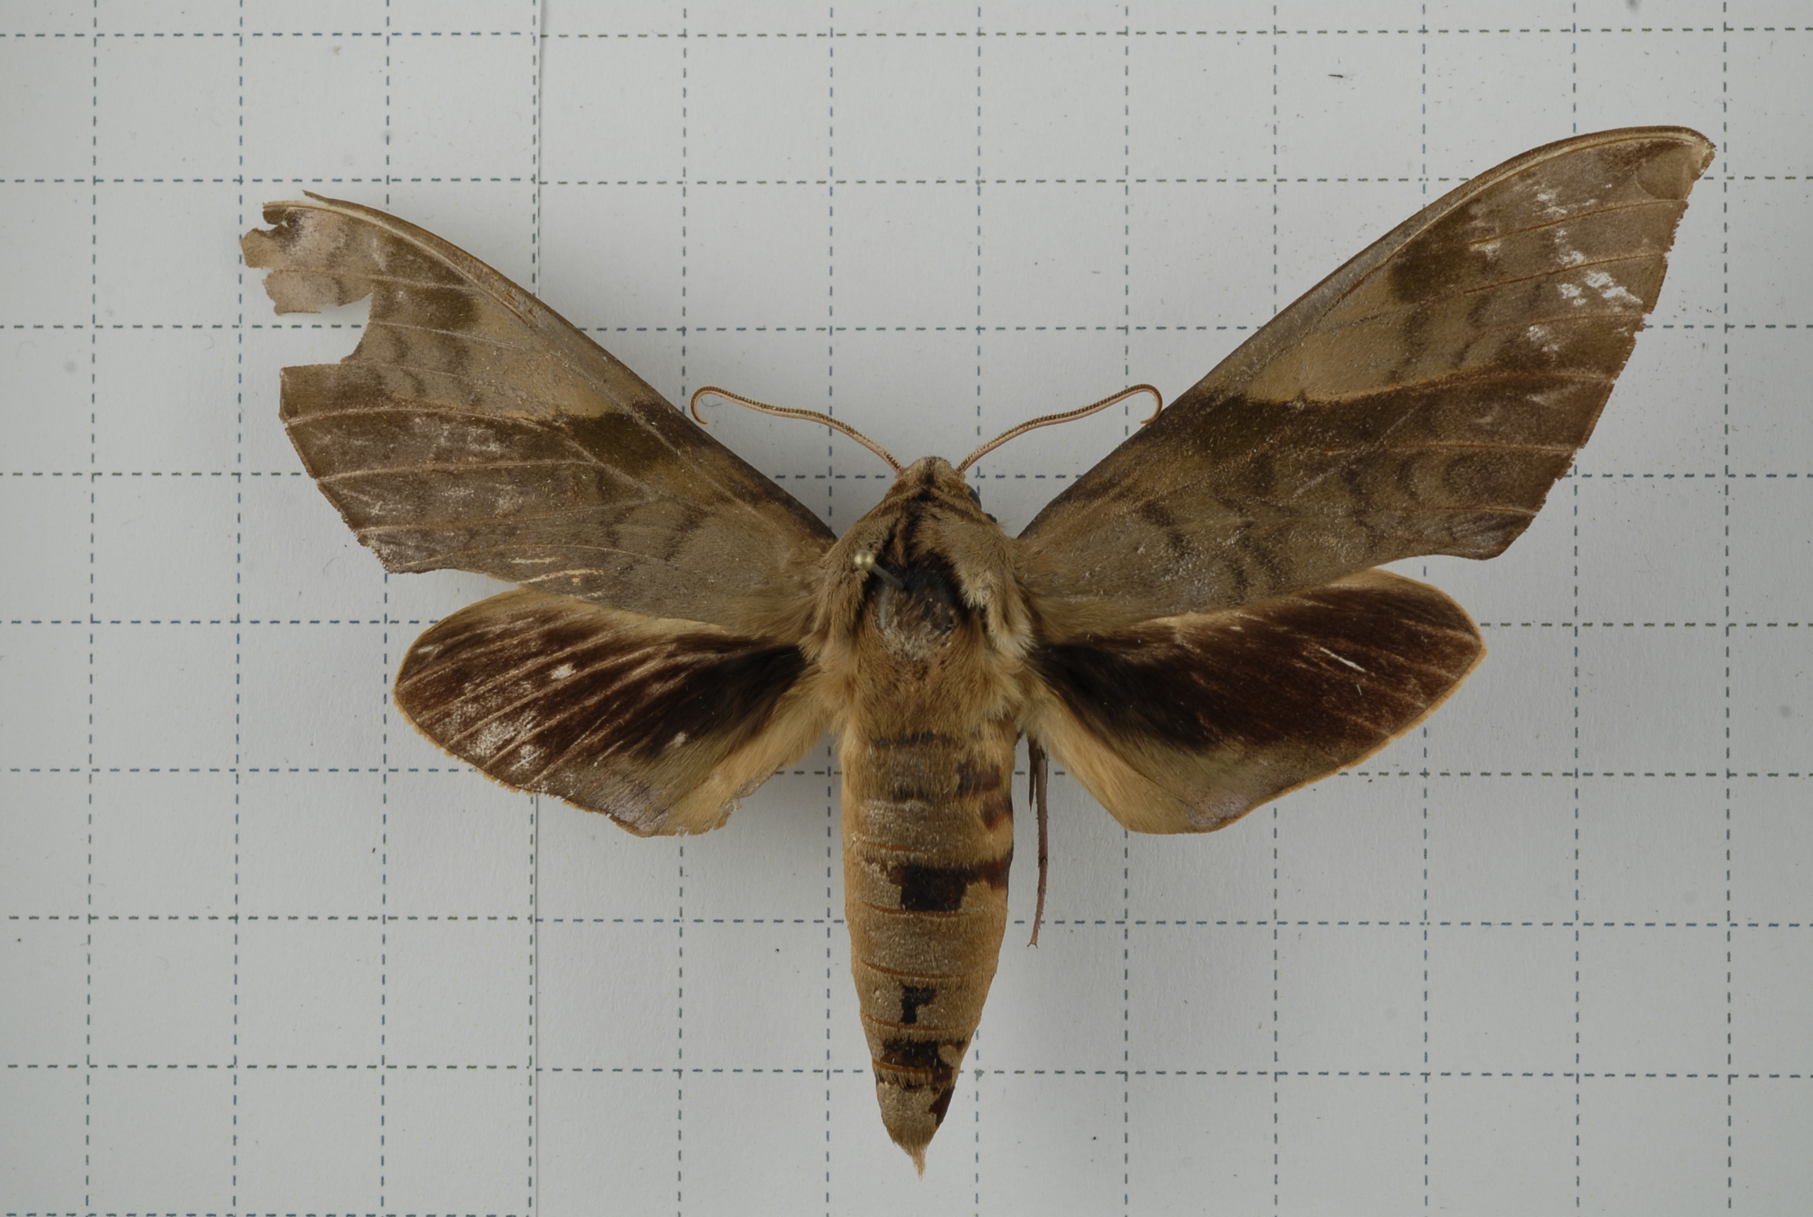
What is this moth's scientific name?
Clanis bilineata formosana
